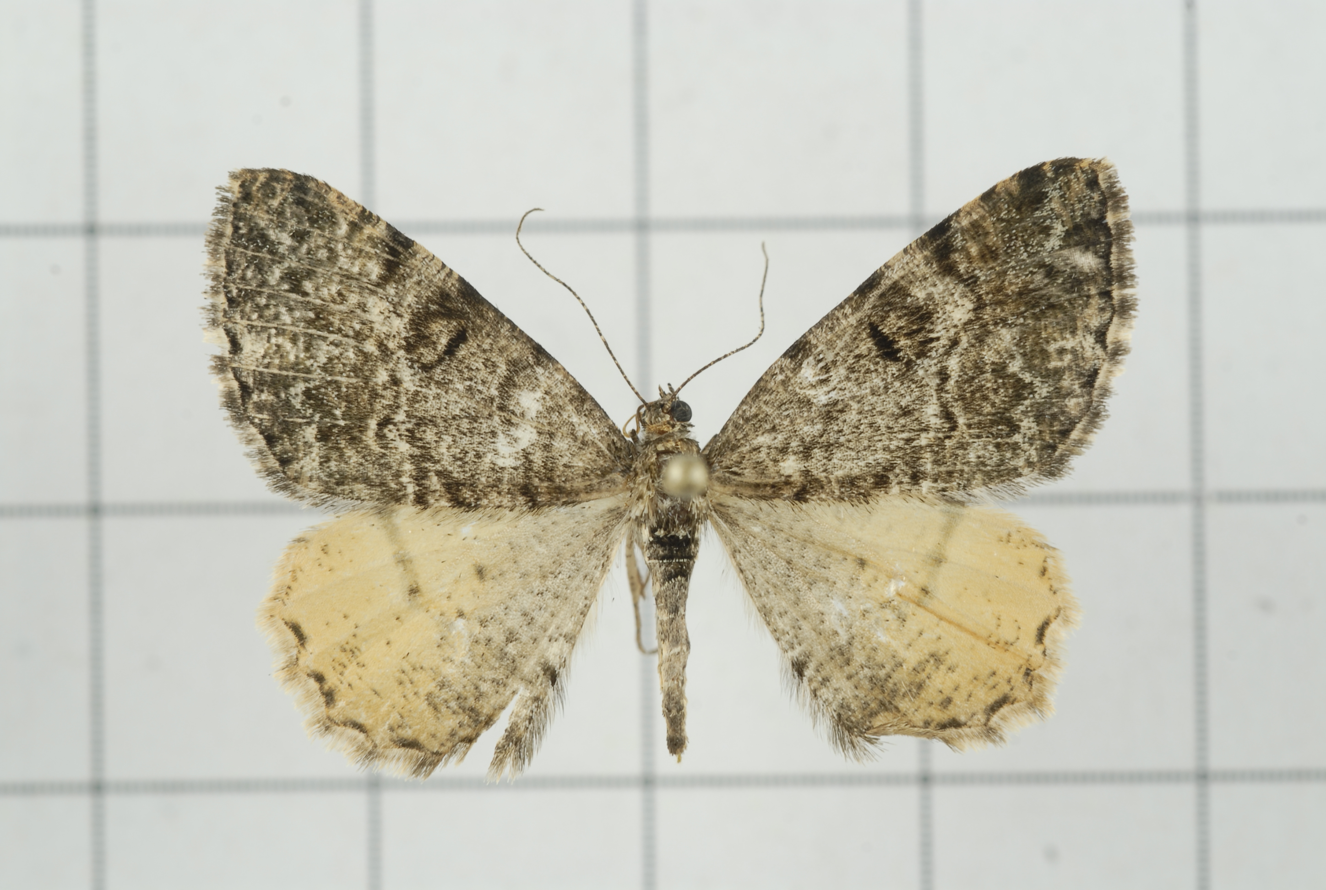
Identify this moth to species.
Alcis postlurida
